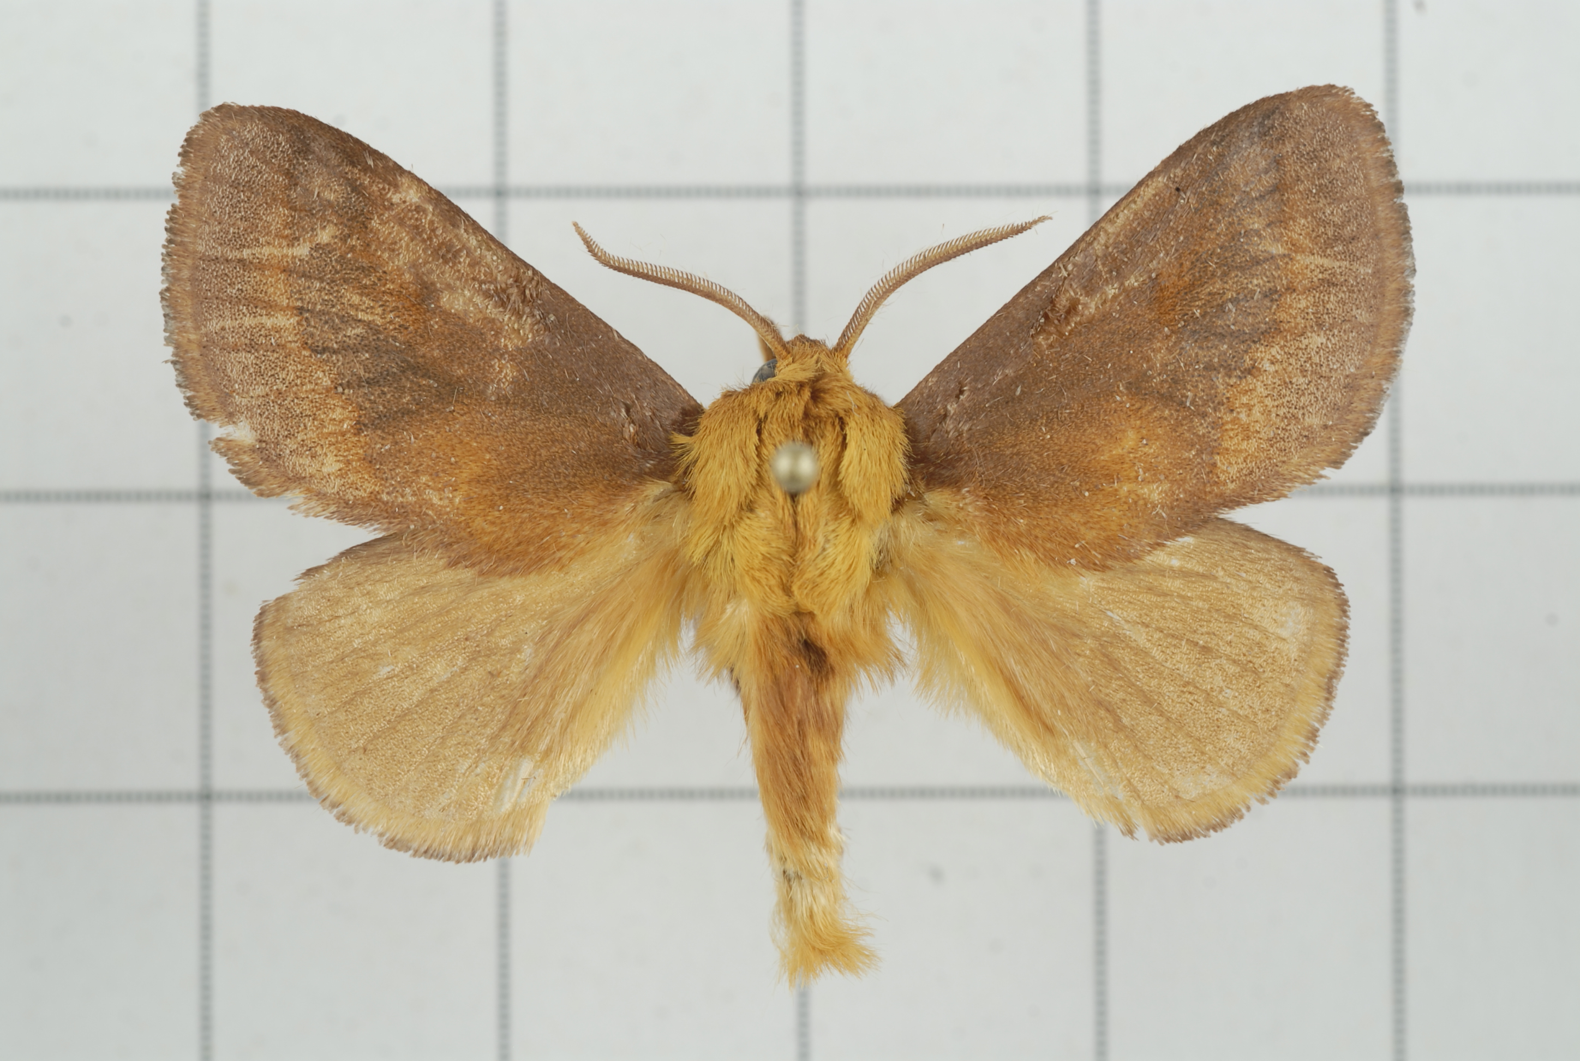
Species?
Narosoideus flavidorsalis
